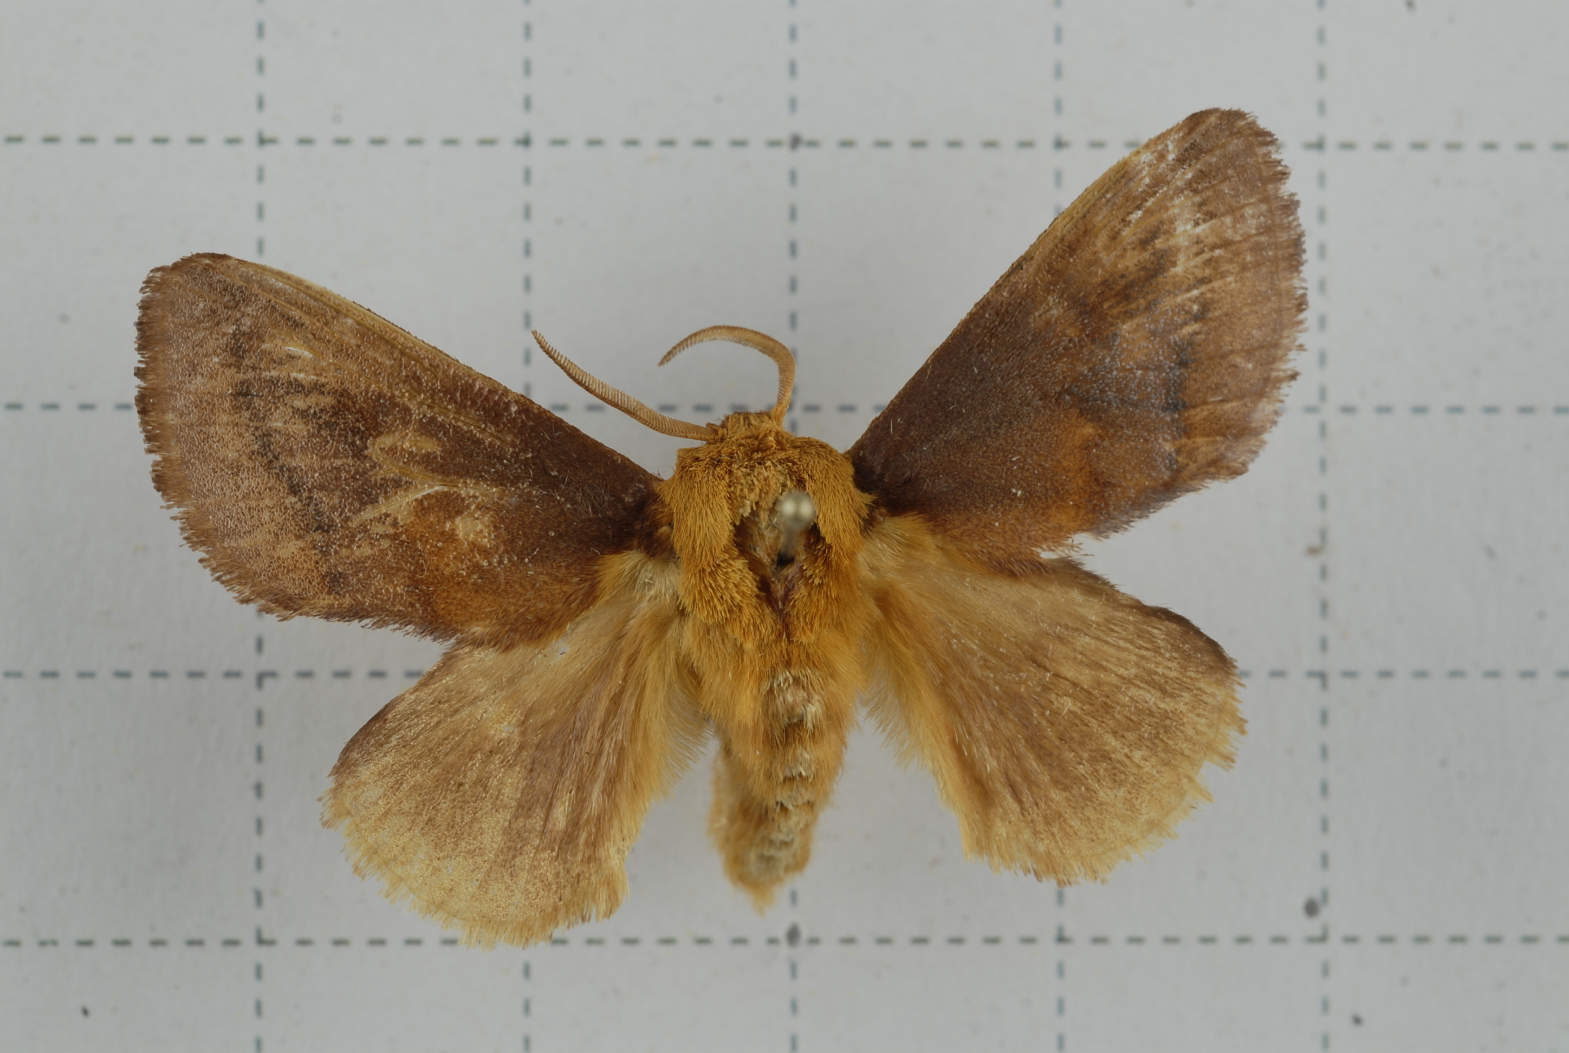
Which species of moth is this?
Narosoideus flavidorsalis
